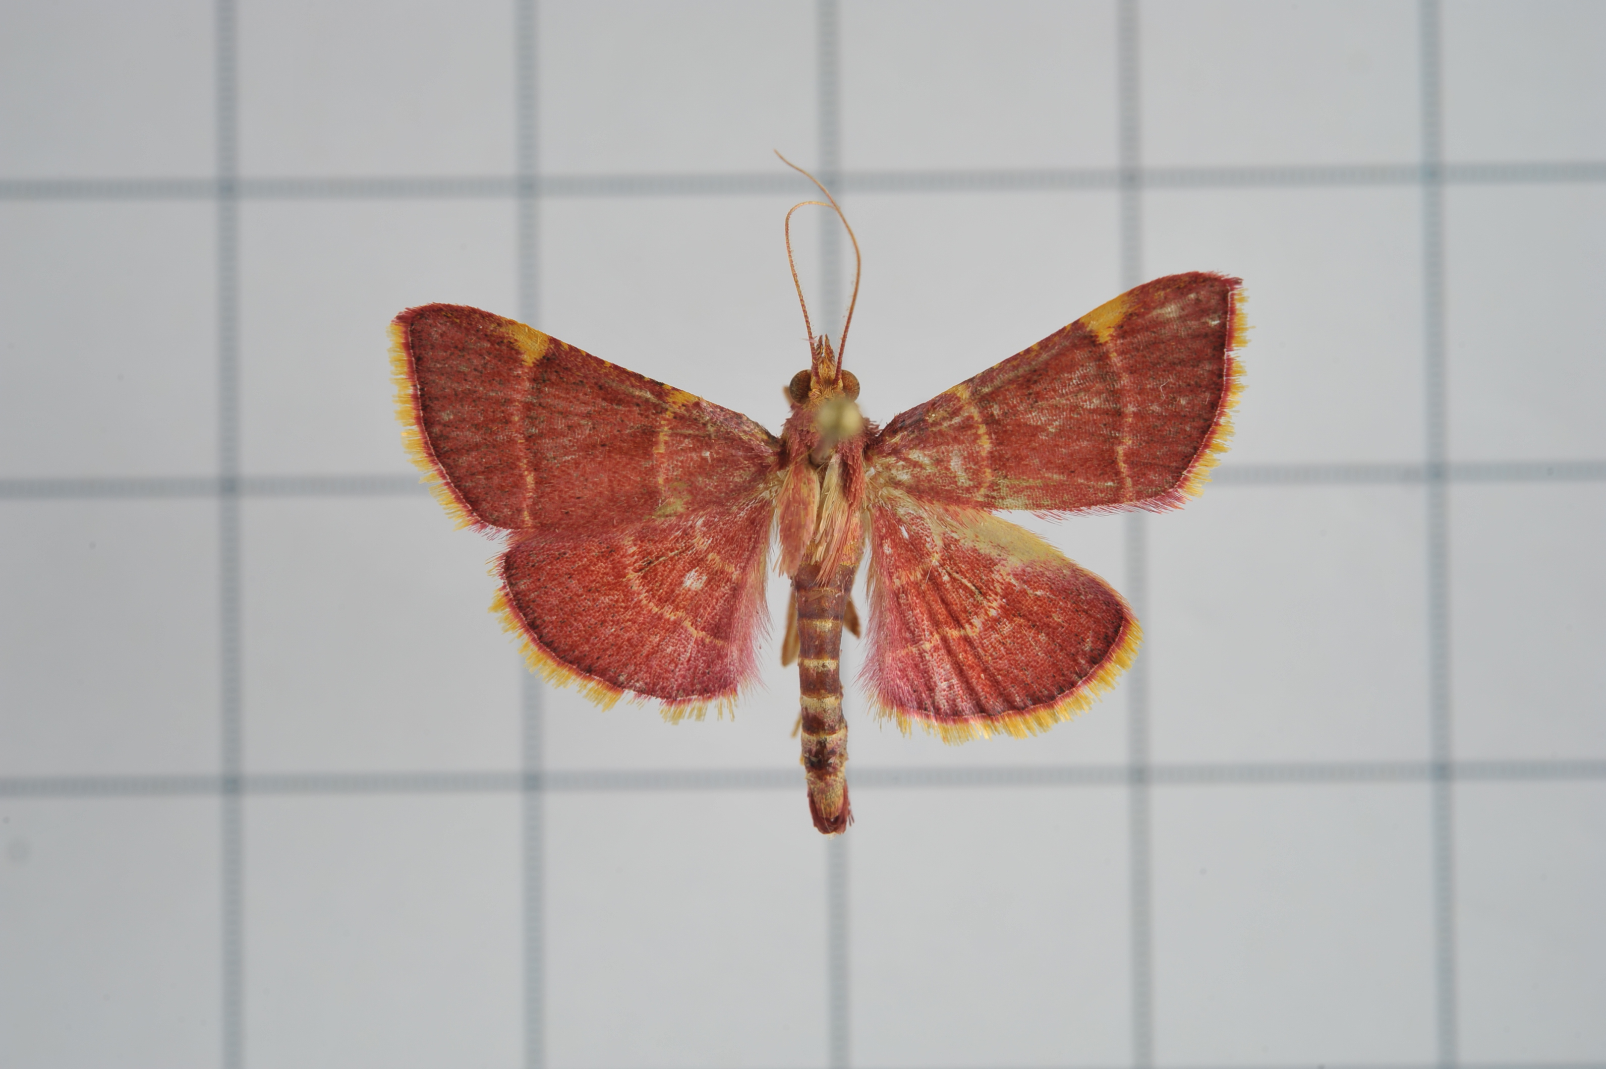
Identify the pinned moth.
Herculia pelasgalis
